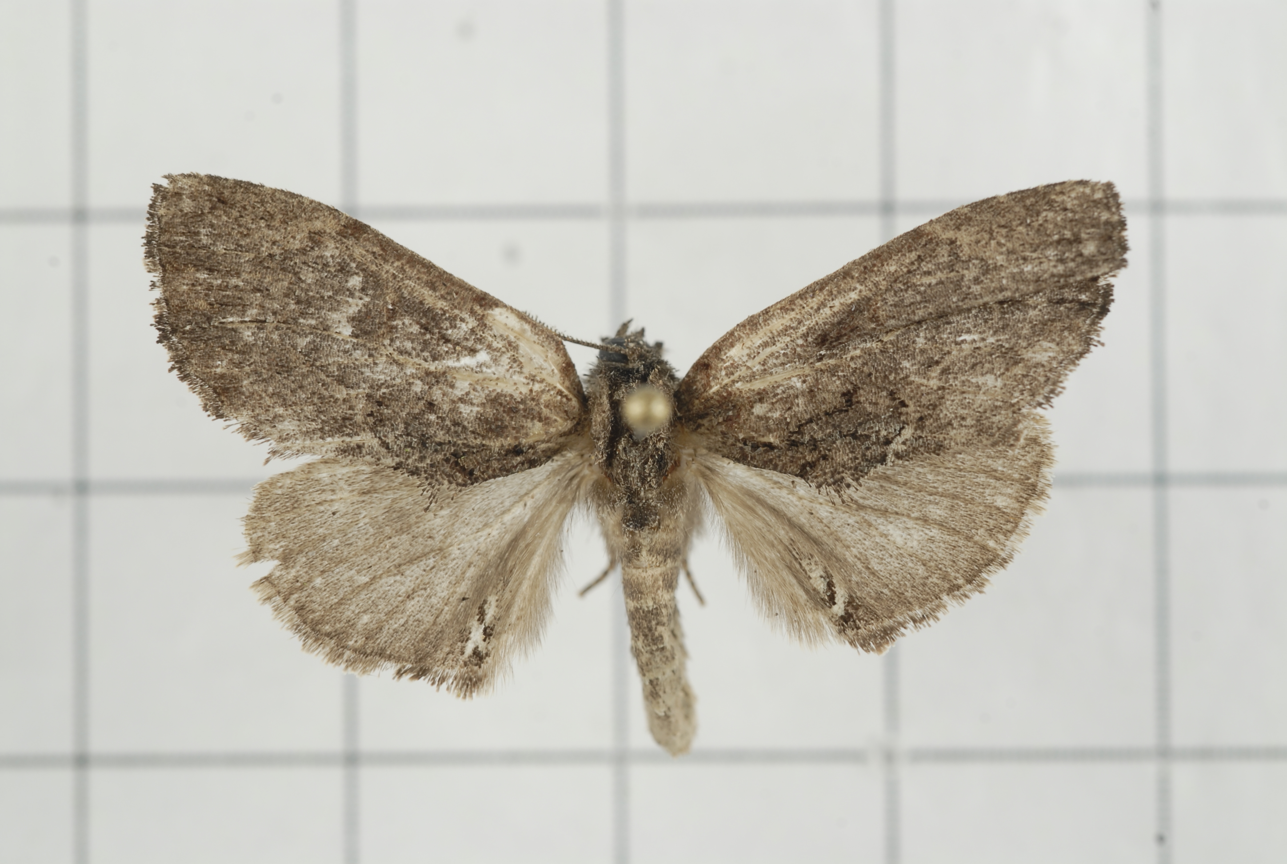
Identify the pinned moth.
Lophontosia fusca
